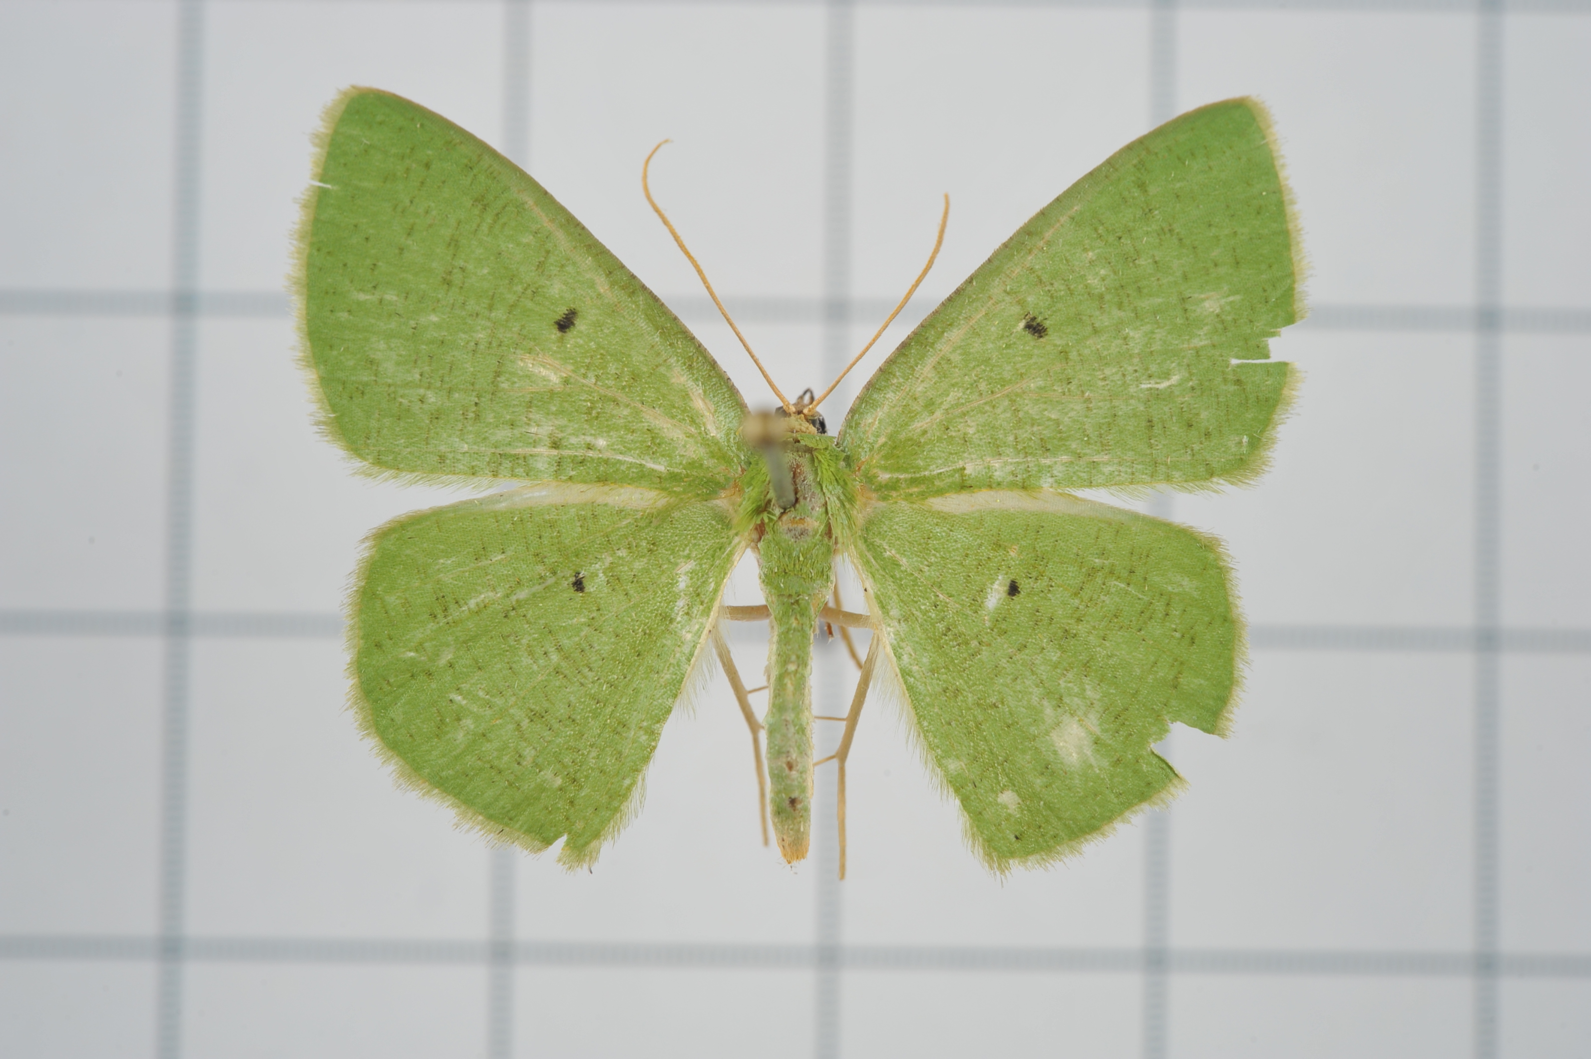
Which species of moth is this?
Aplochlora vivilaca
